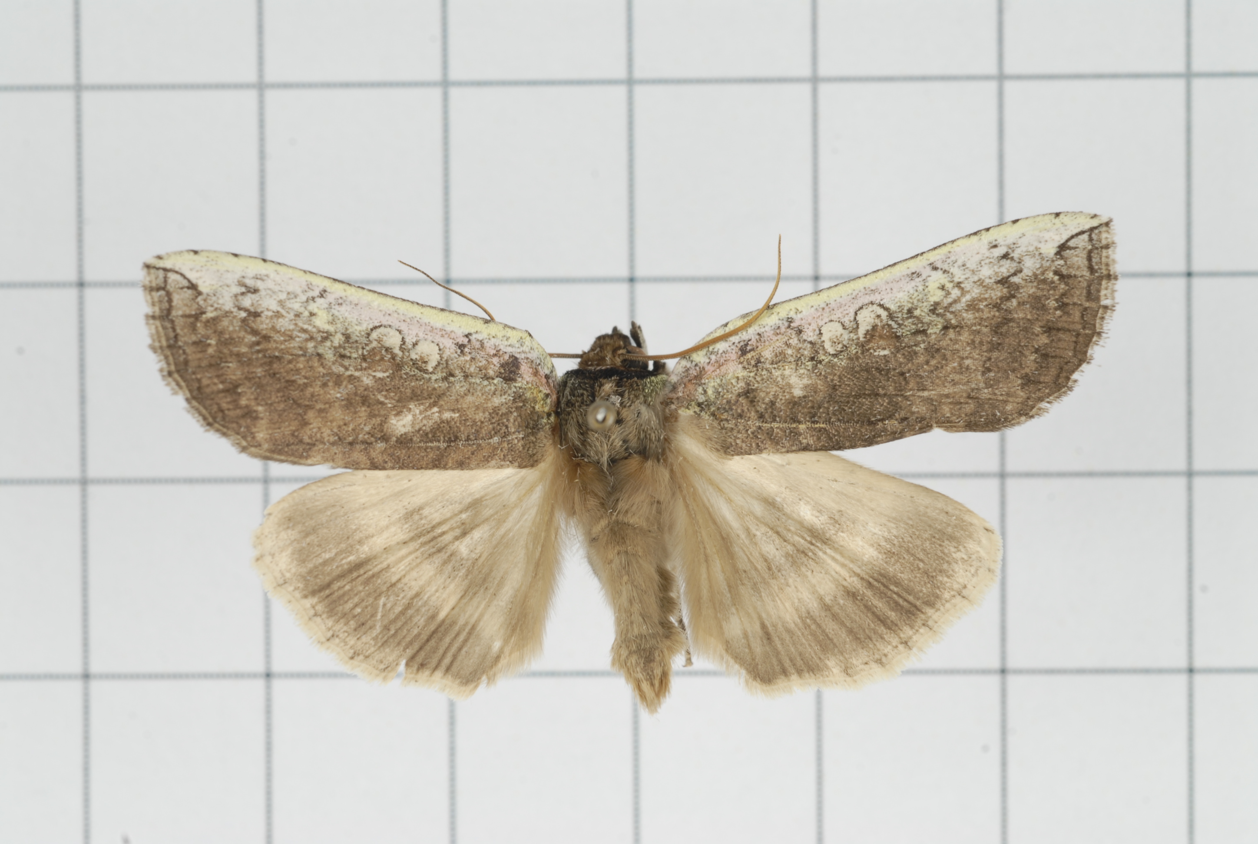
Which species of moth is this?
Tethea oberthueri taiwana
